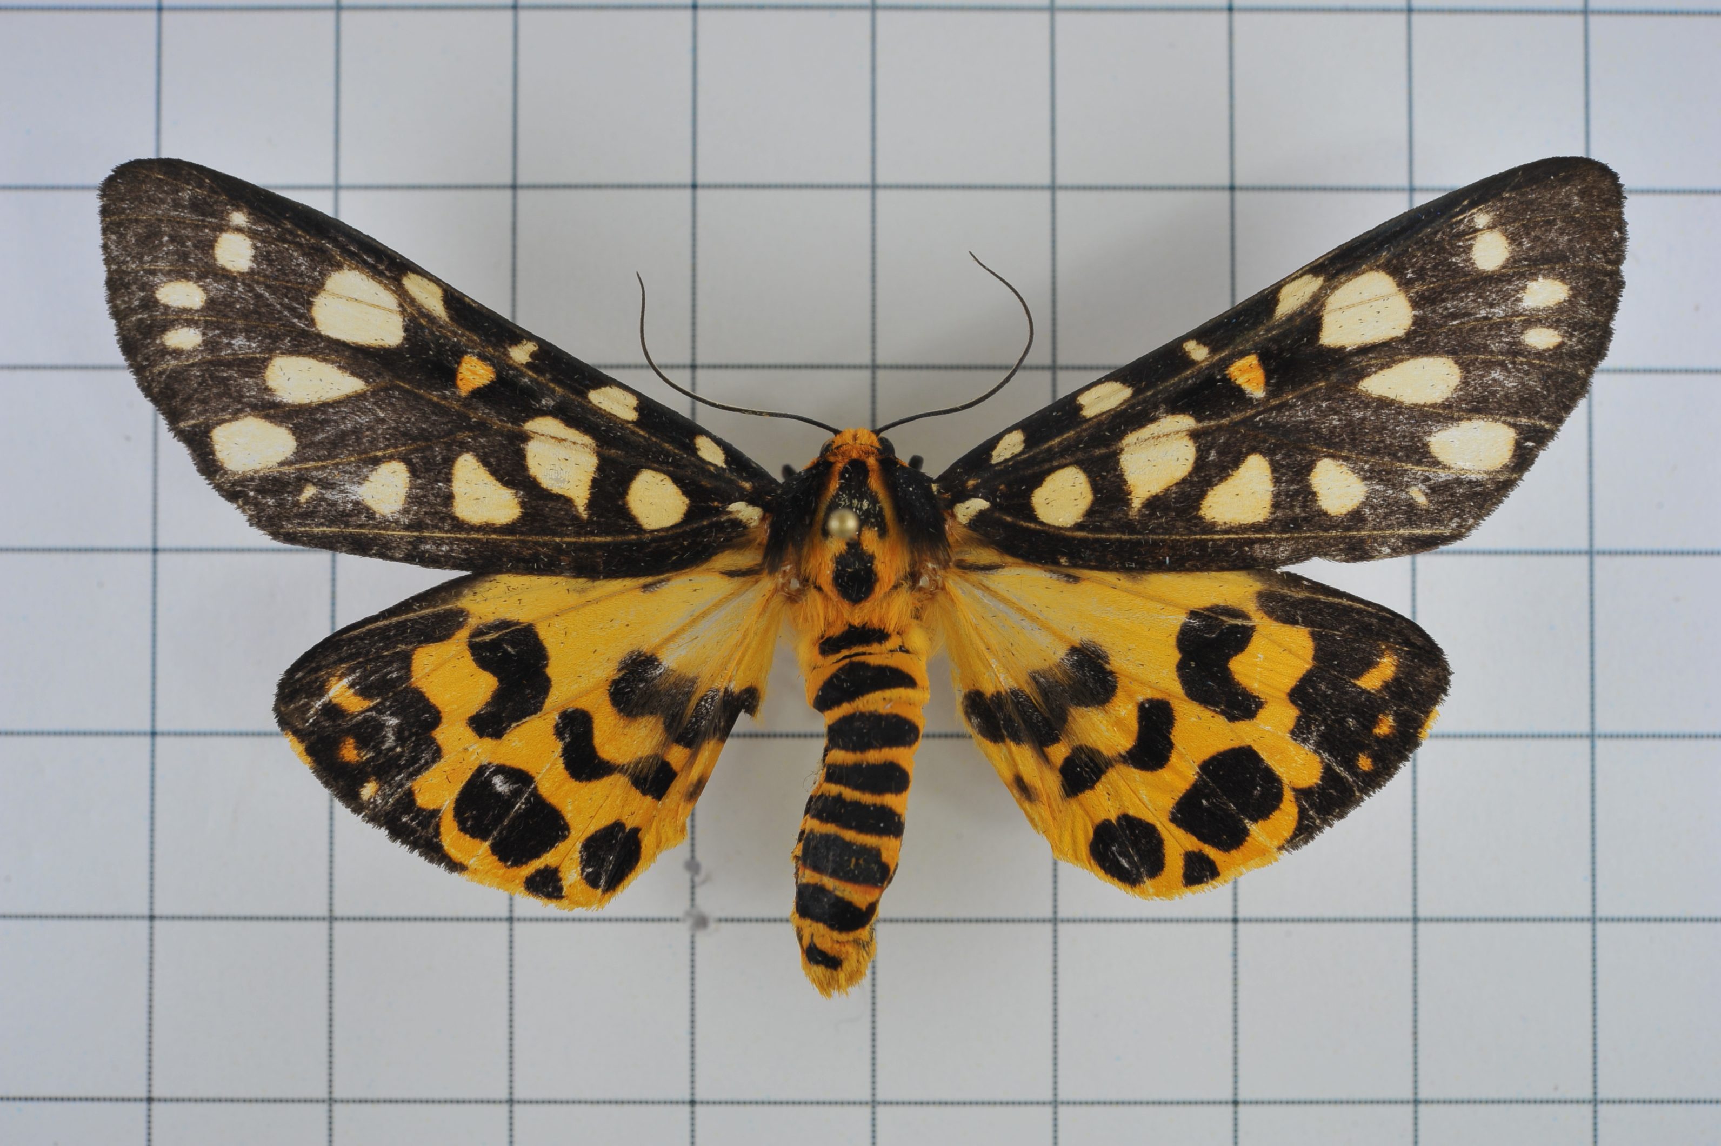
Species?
Aglaomorpha histrio formosana
